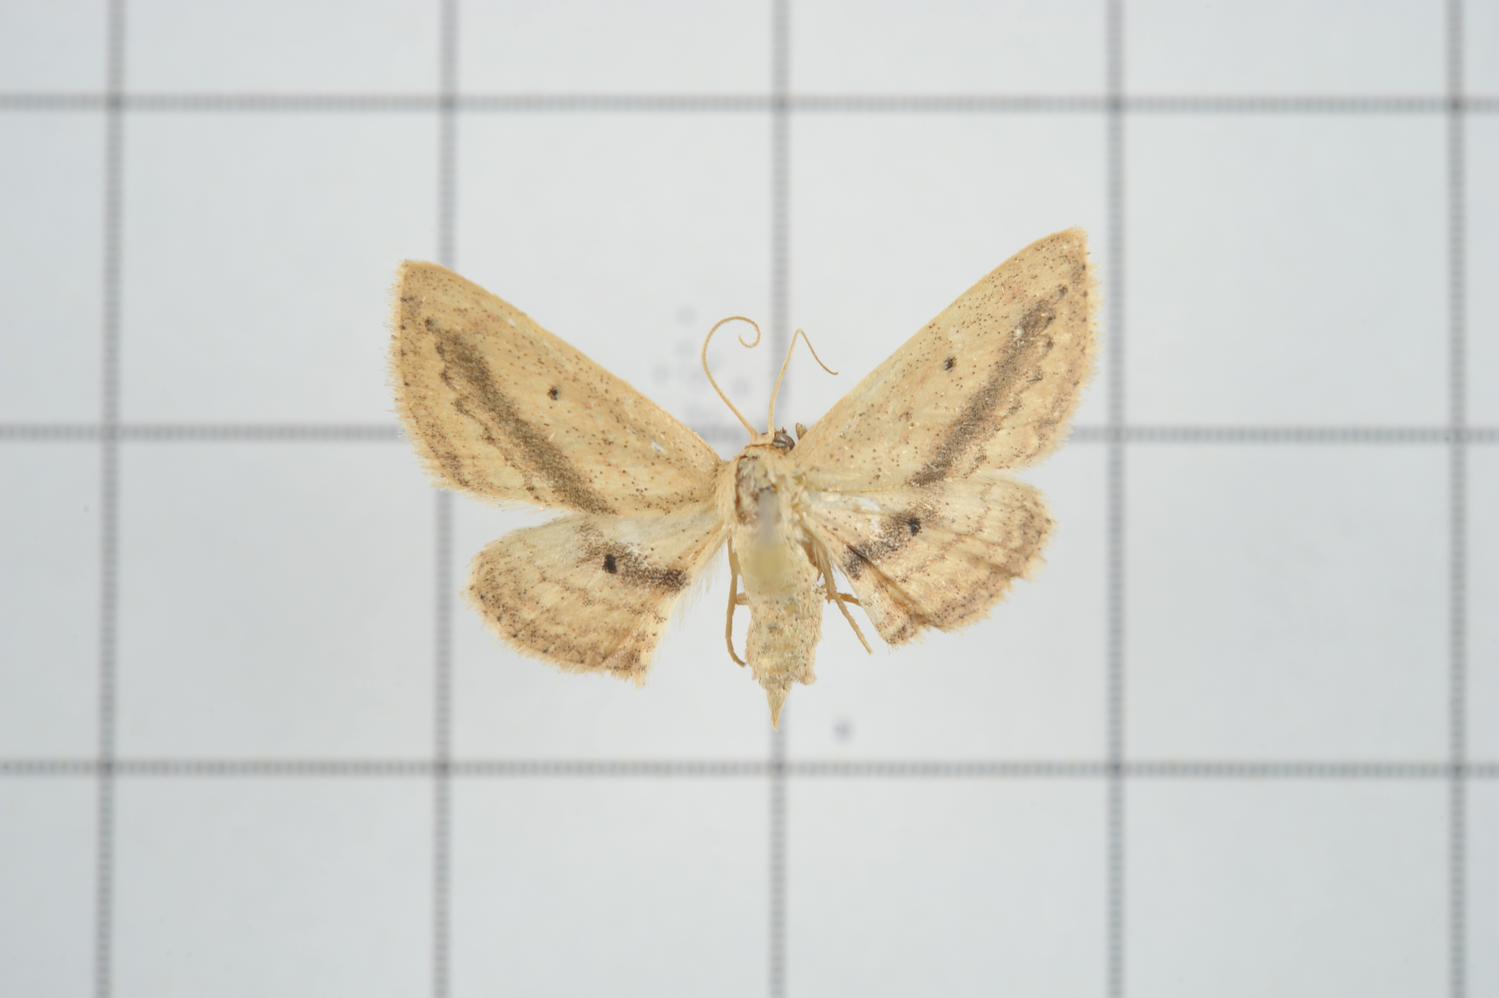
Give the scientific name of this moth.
Scopula emissaria emissaria
